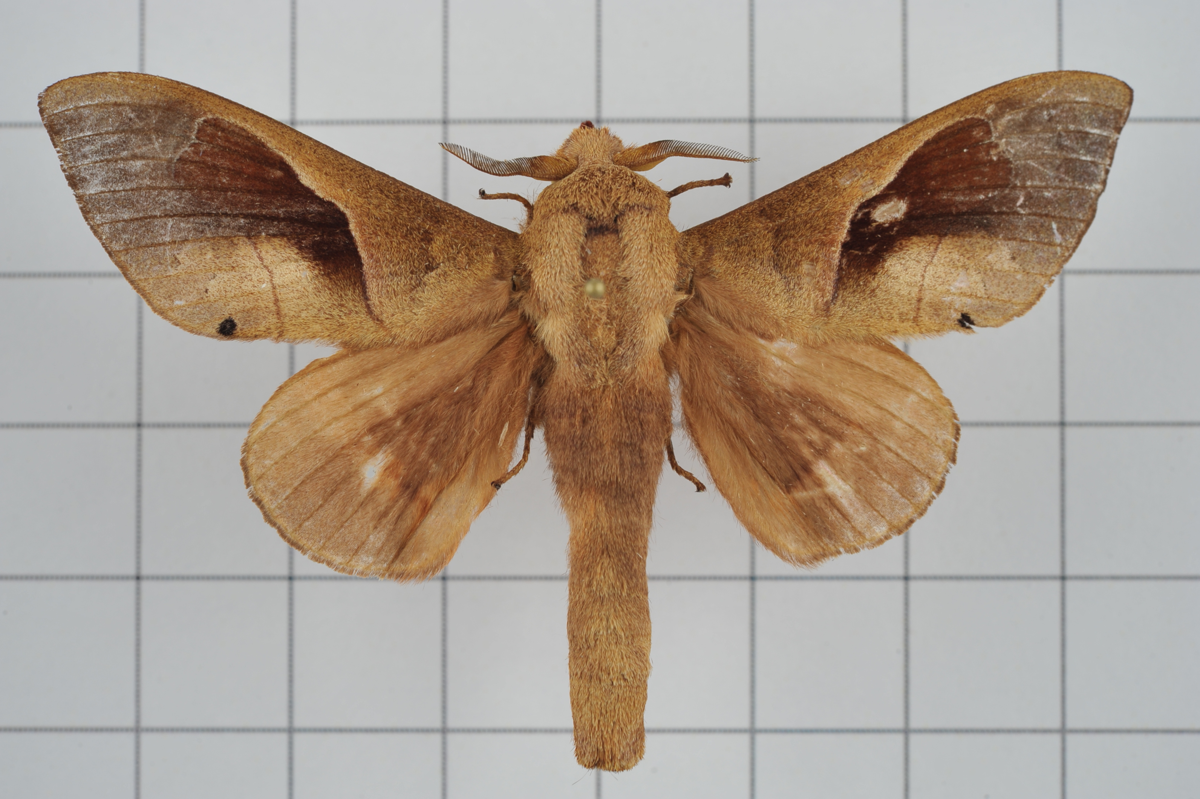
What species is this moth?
Paralebeda femorata mirabilis
